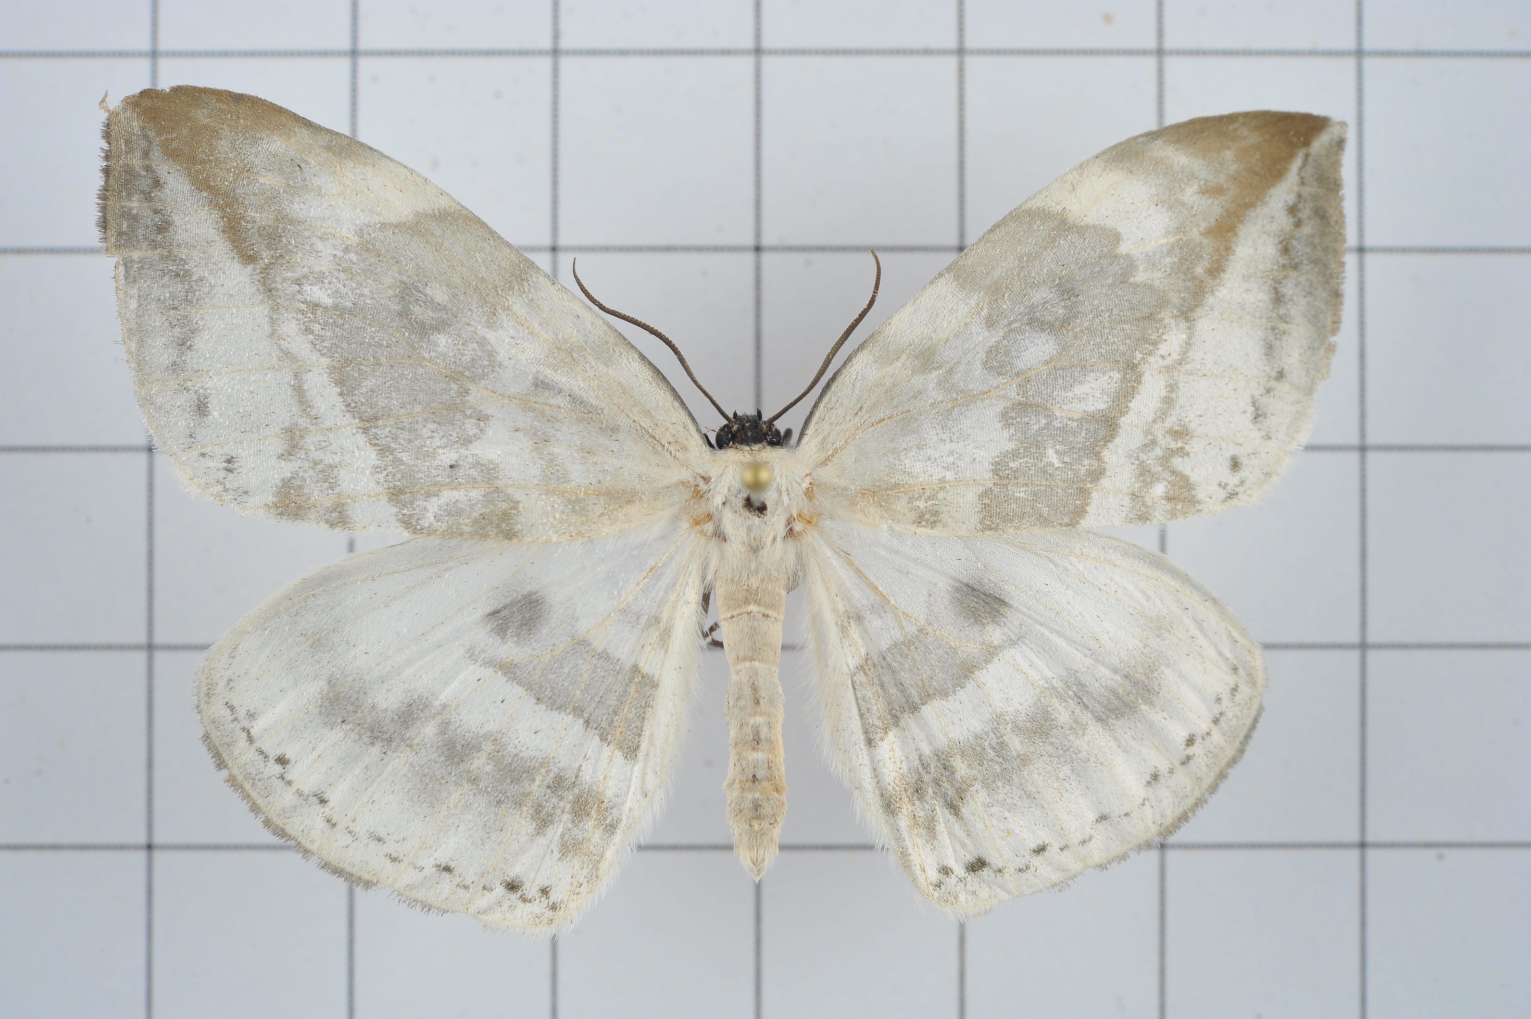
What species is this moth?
Cyclidia substigmaria substigmaria
